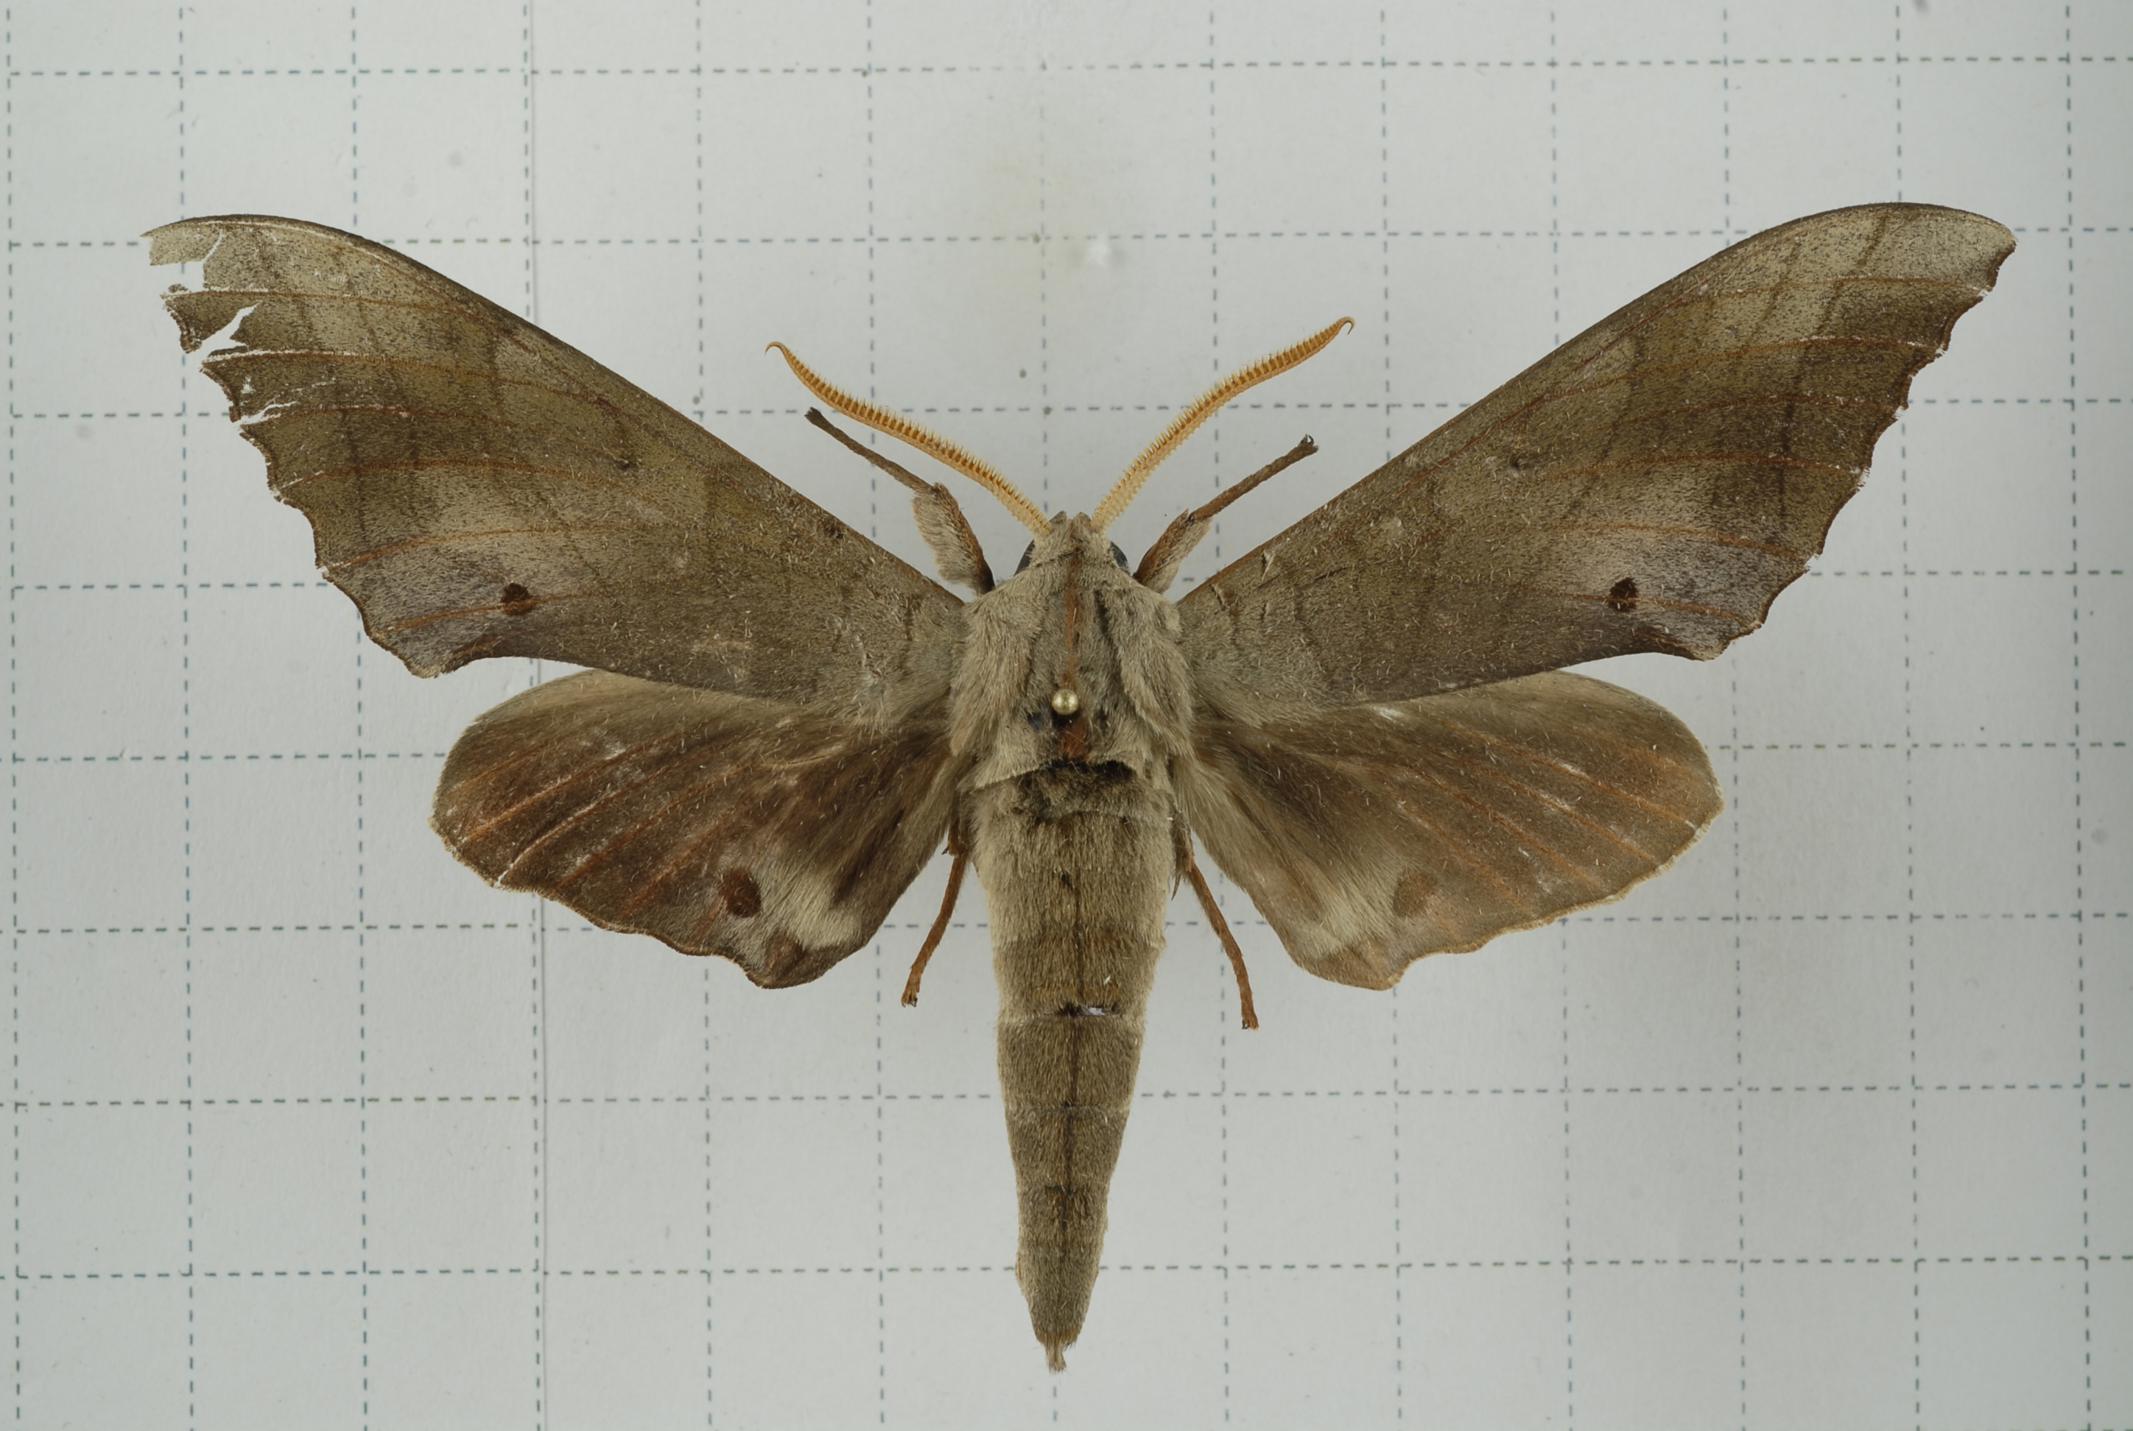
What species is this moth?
Marumba sperchius sperchius
